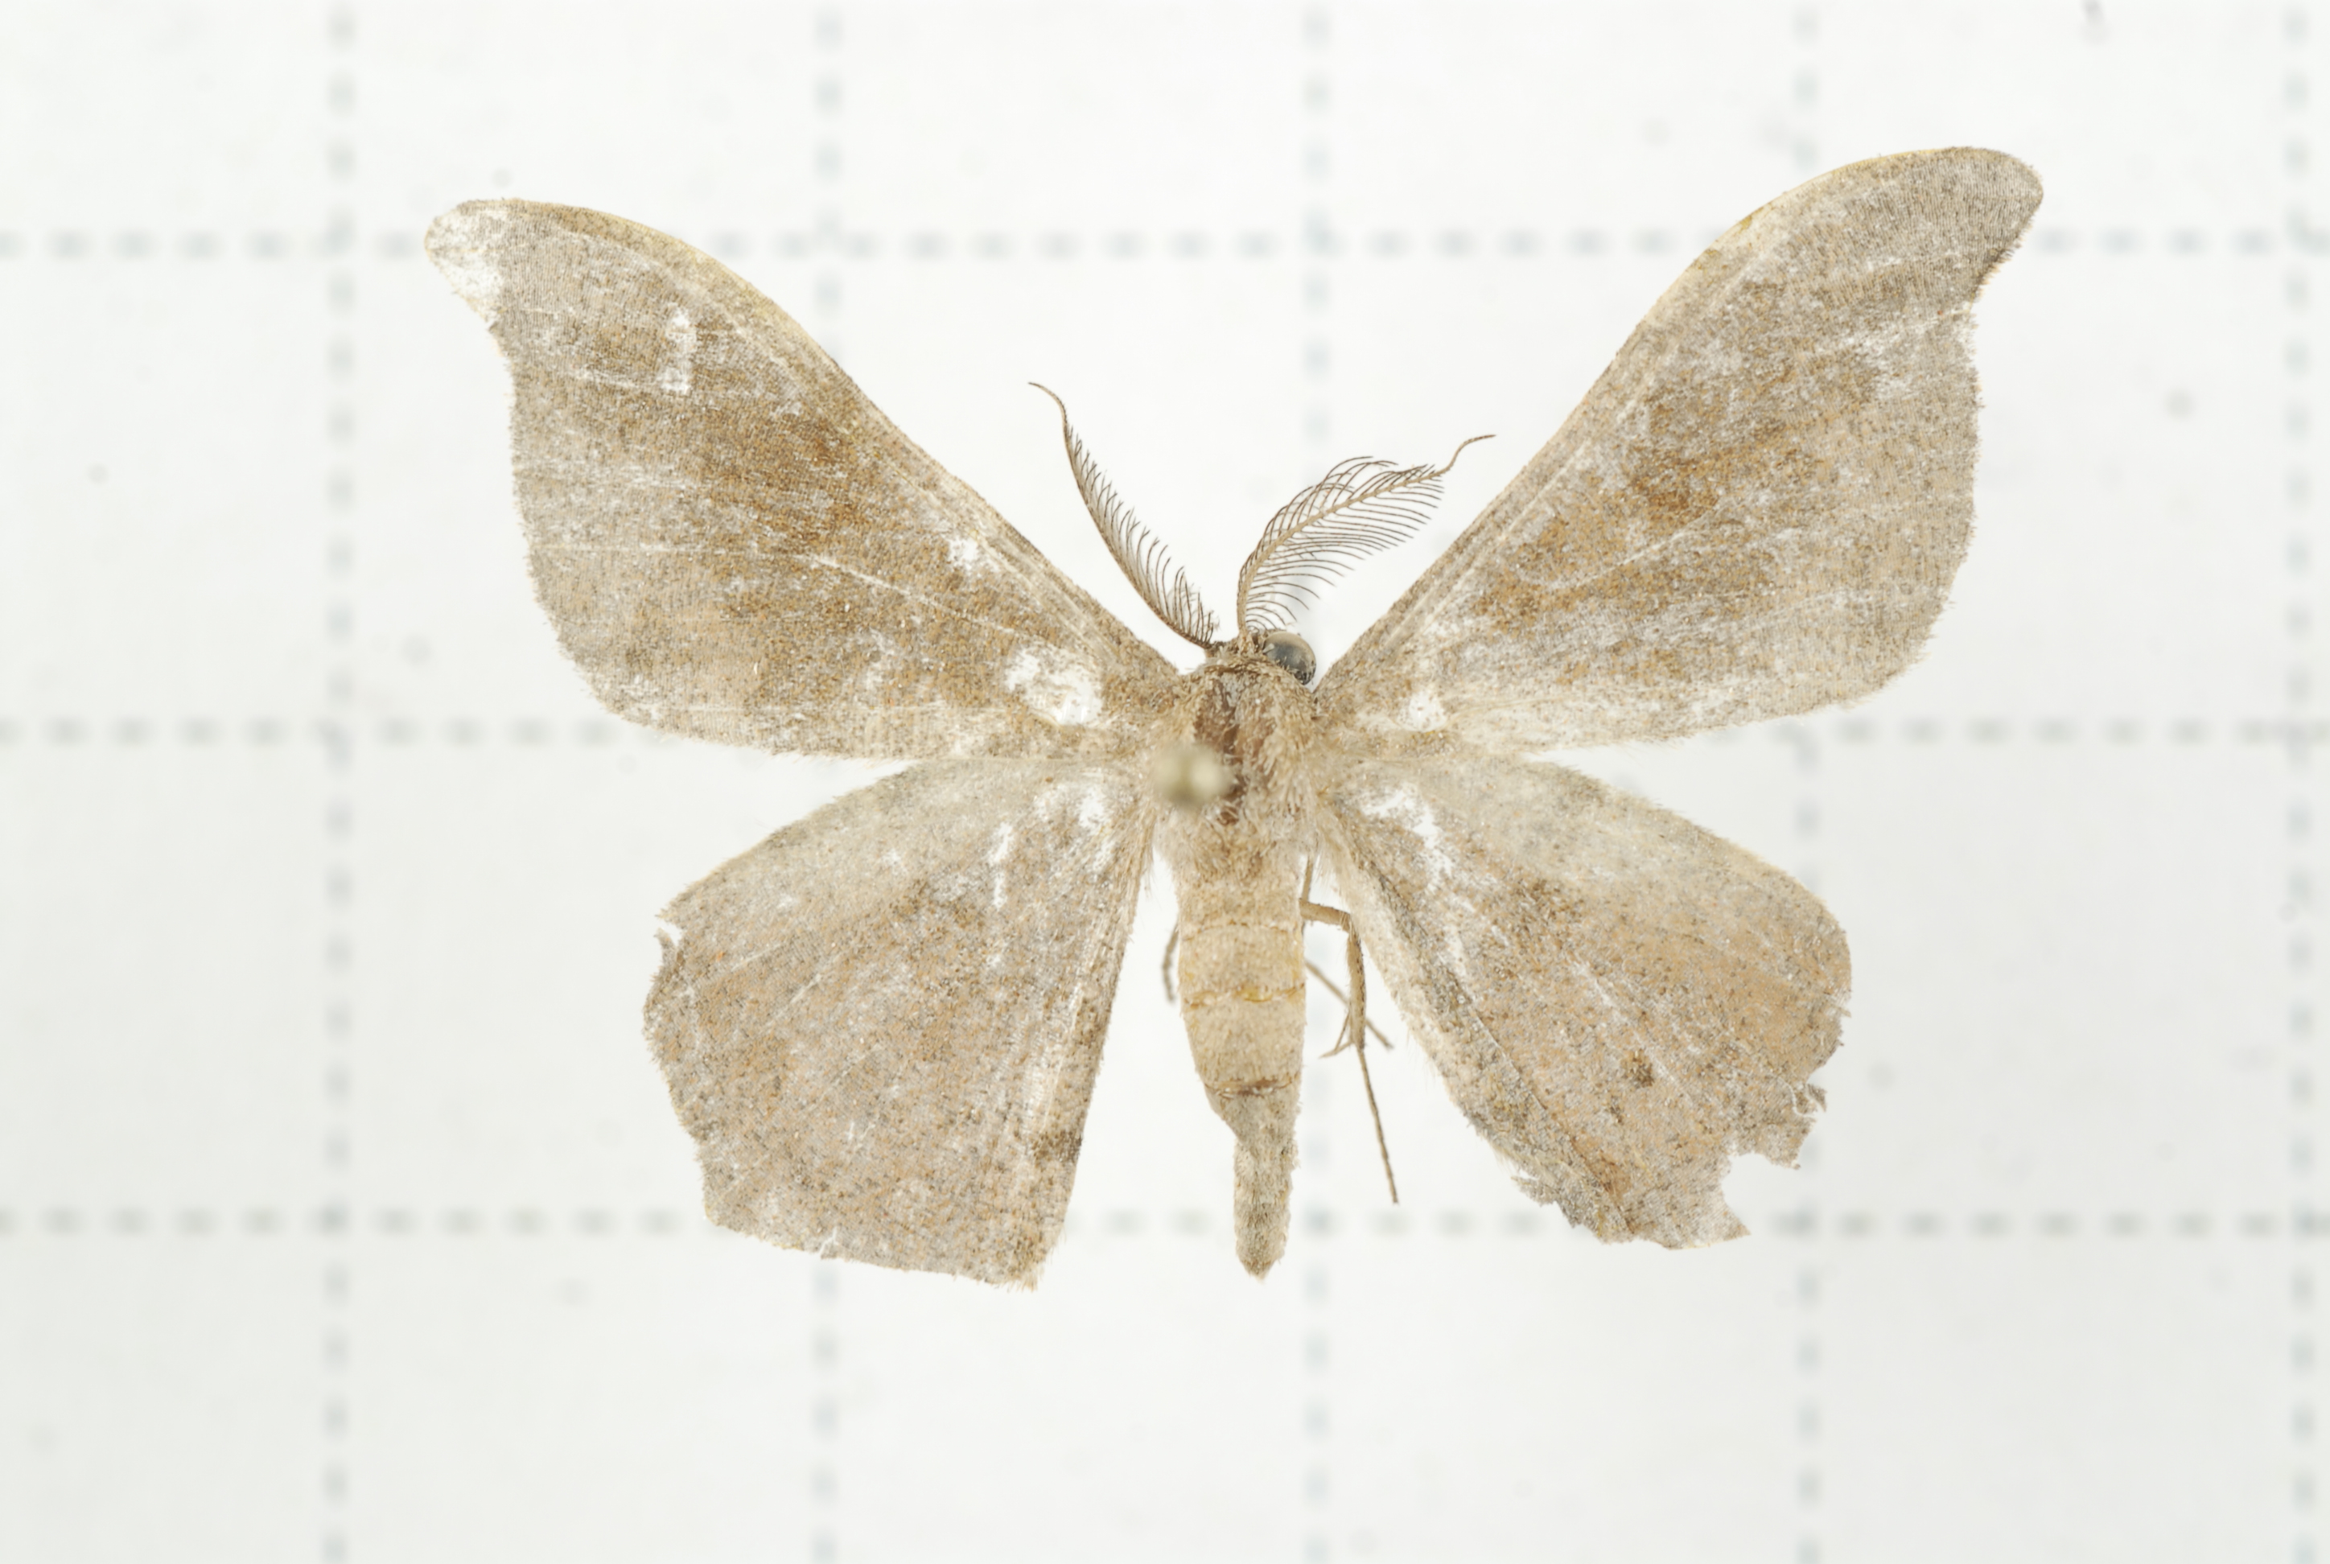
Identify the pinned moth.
Hyposidra talaca talaca
